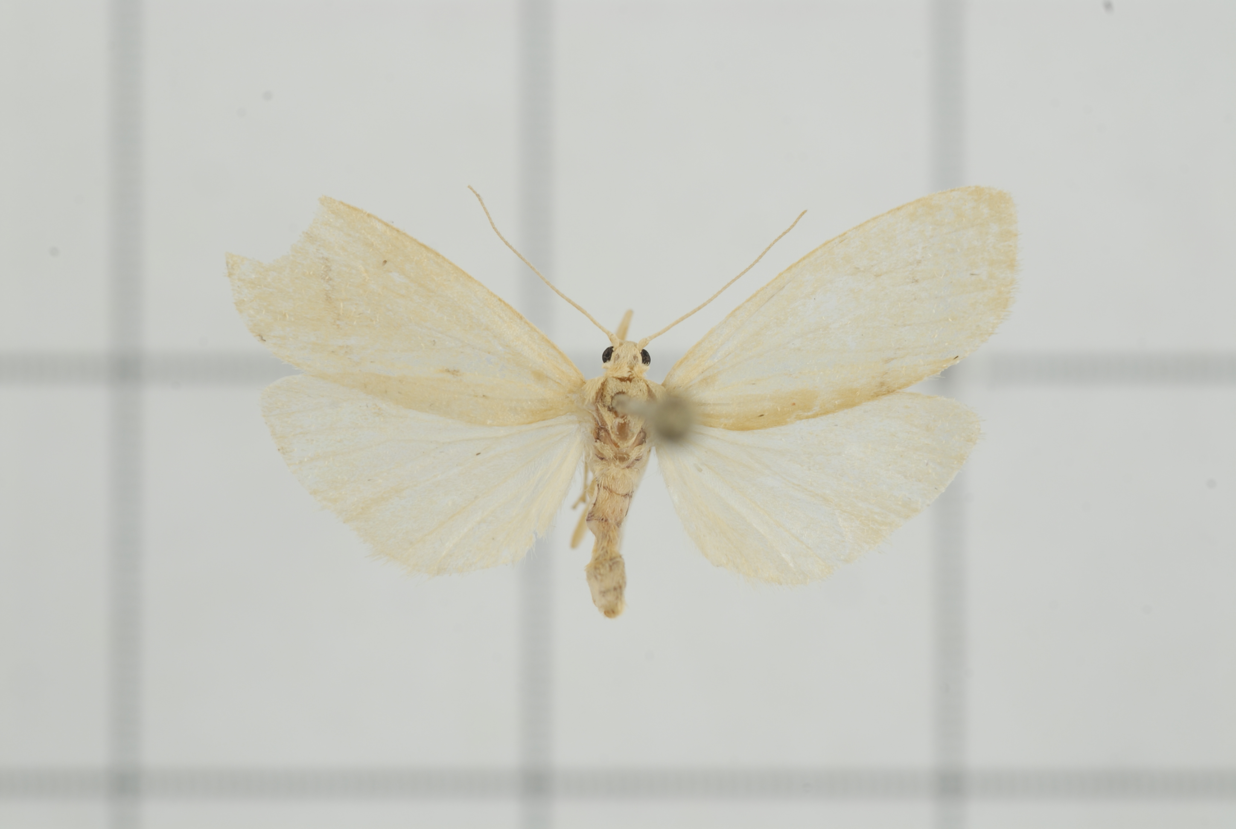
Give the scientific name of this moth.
Notata parva
